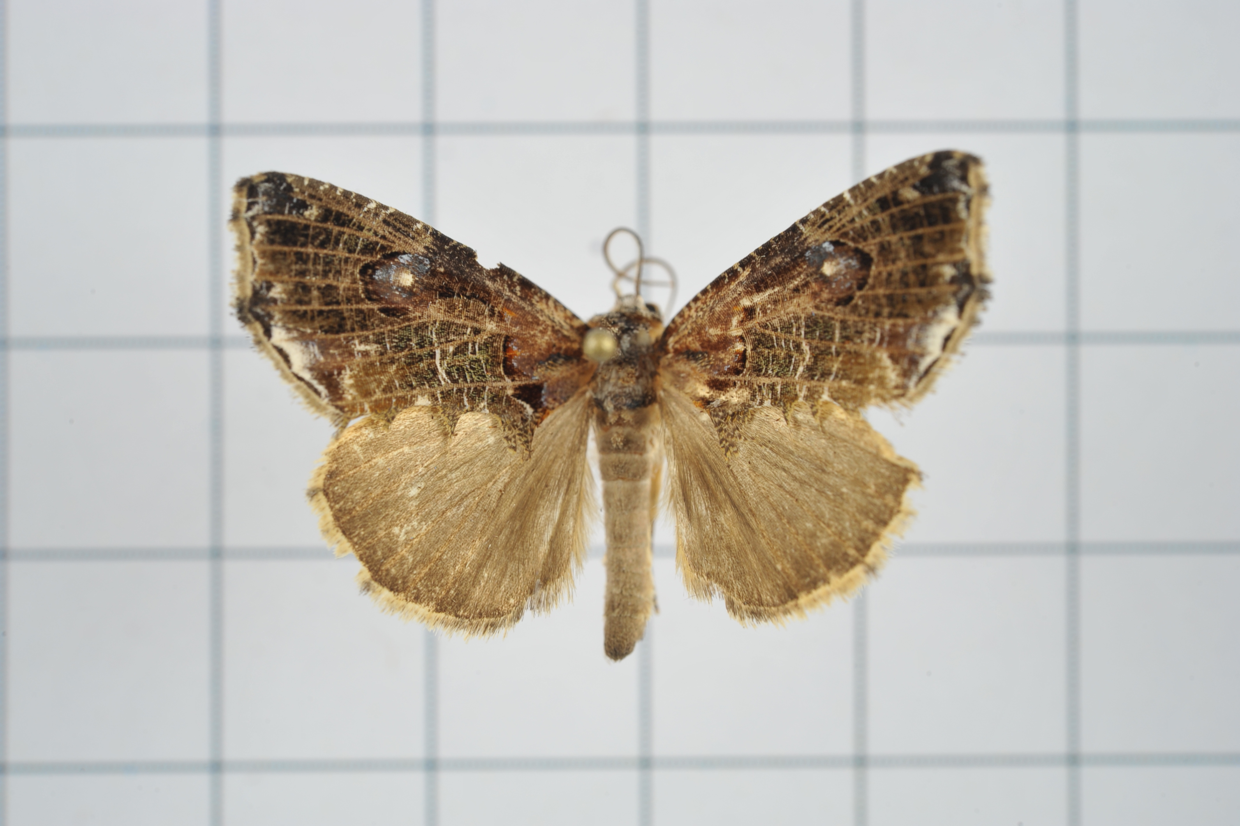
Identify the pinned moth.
Pilipectus taiwanus
